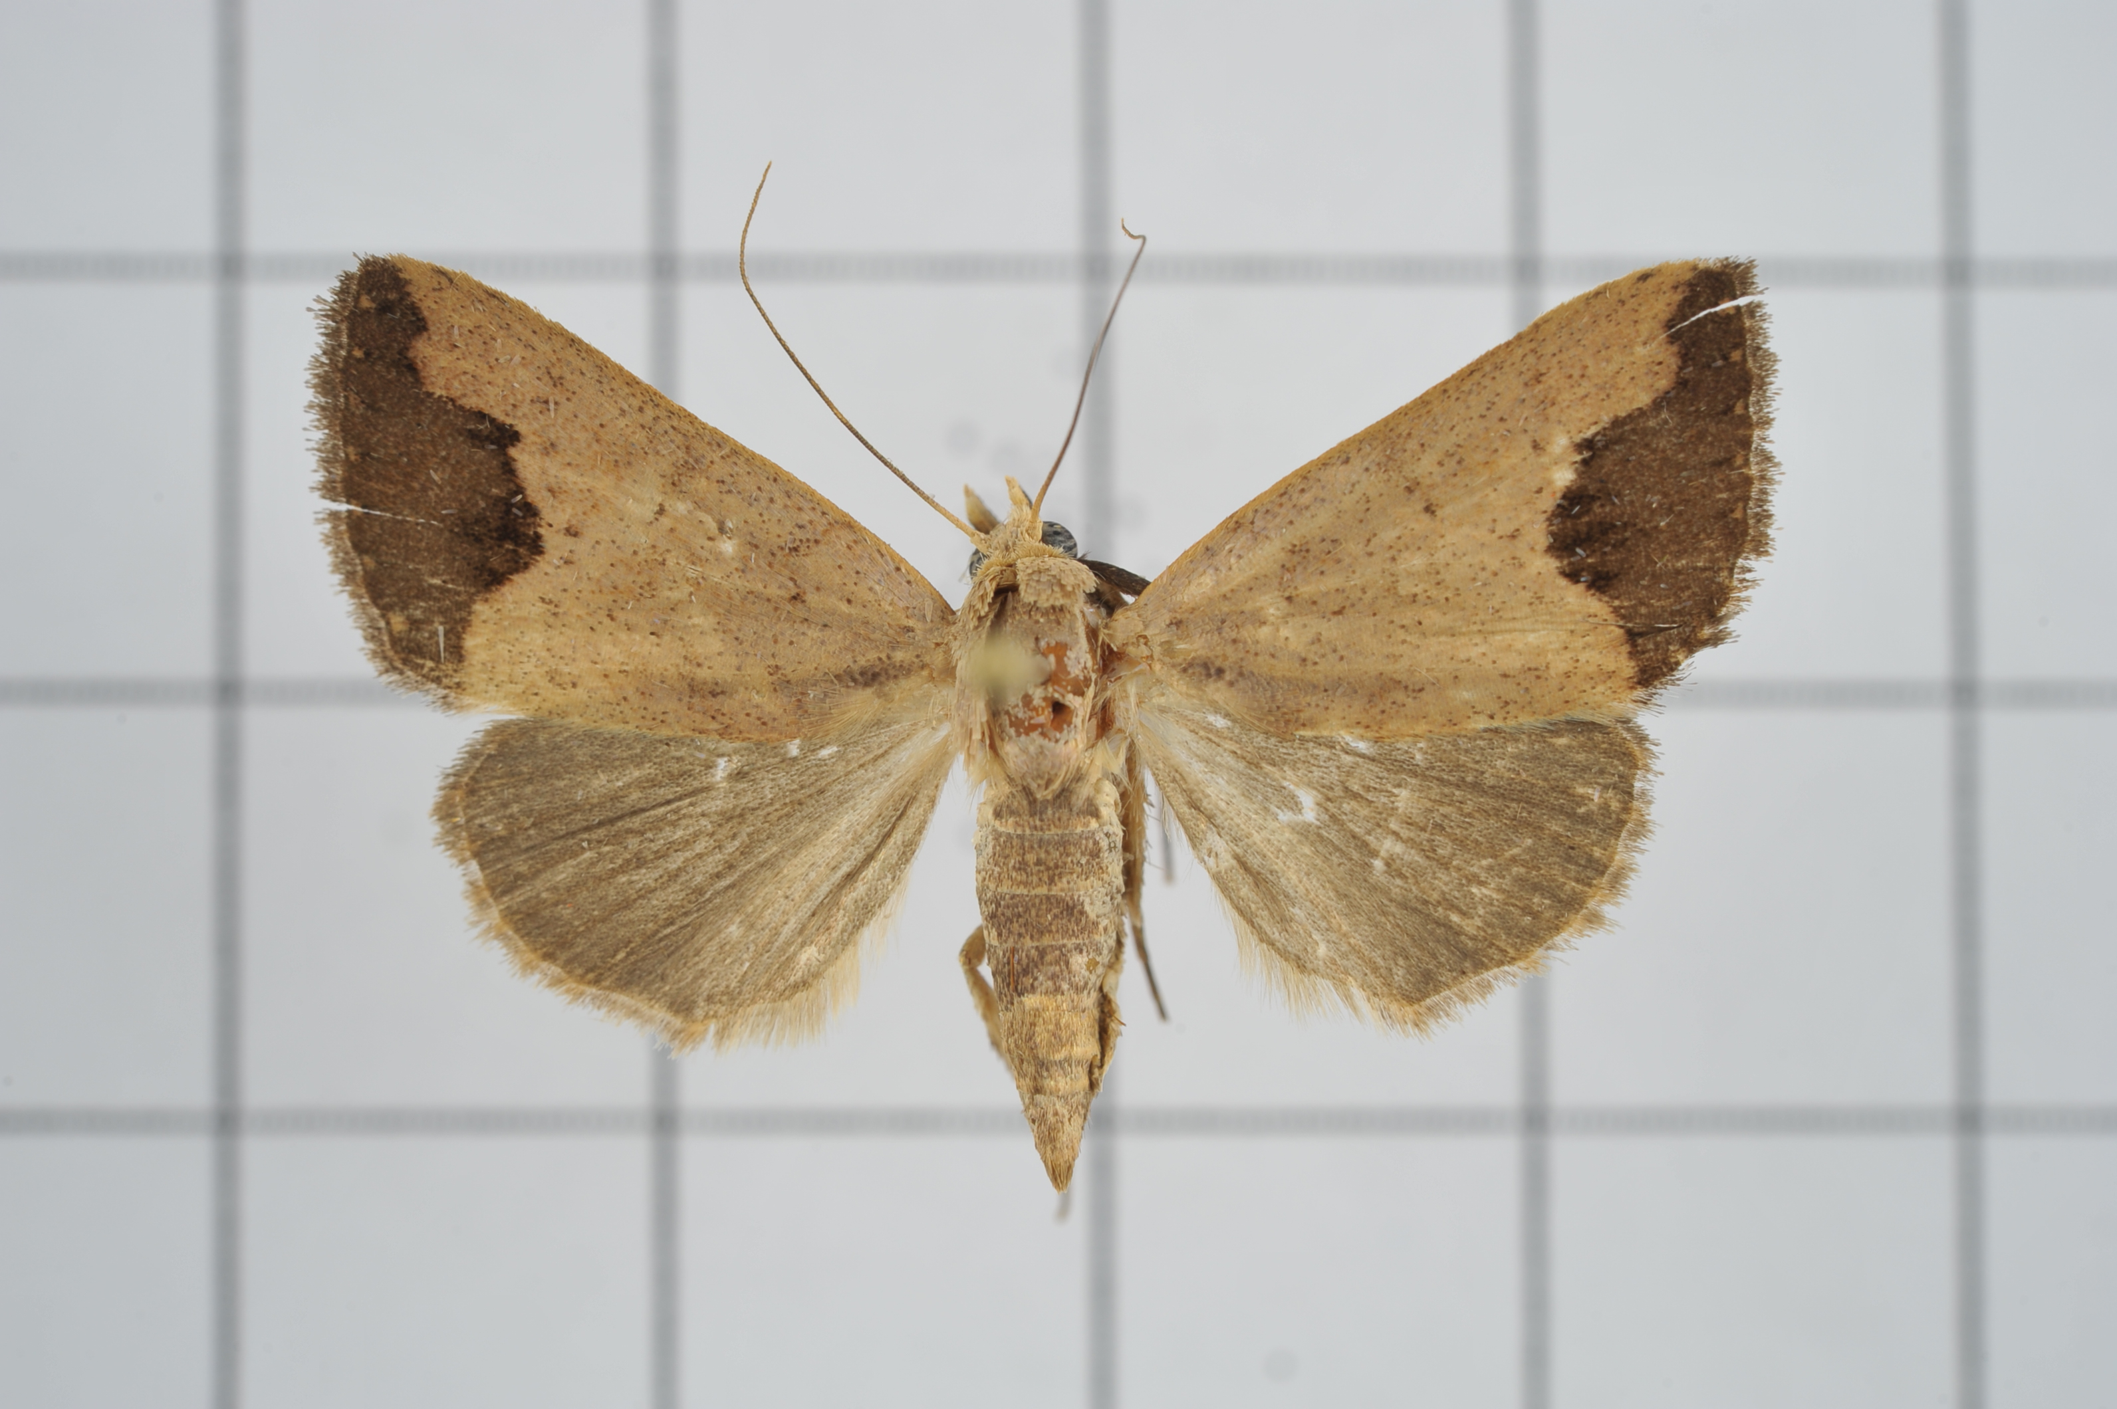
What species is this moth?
Bocula diffisa
